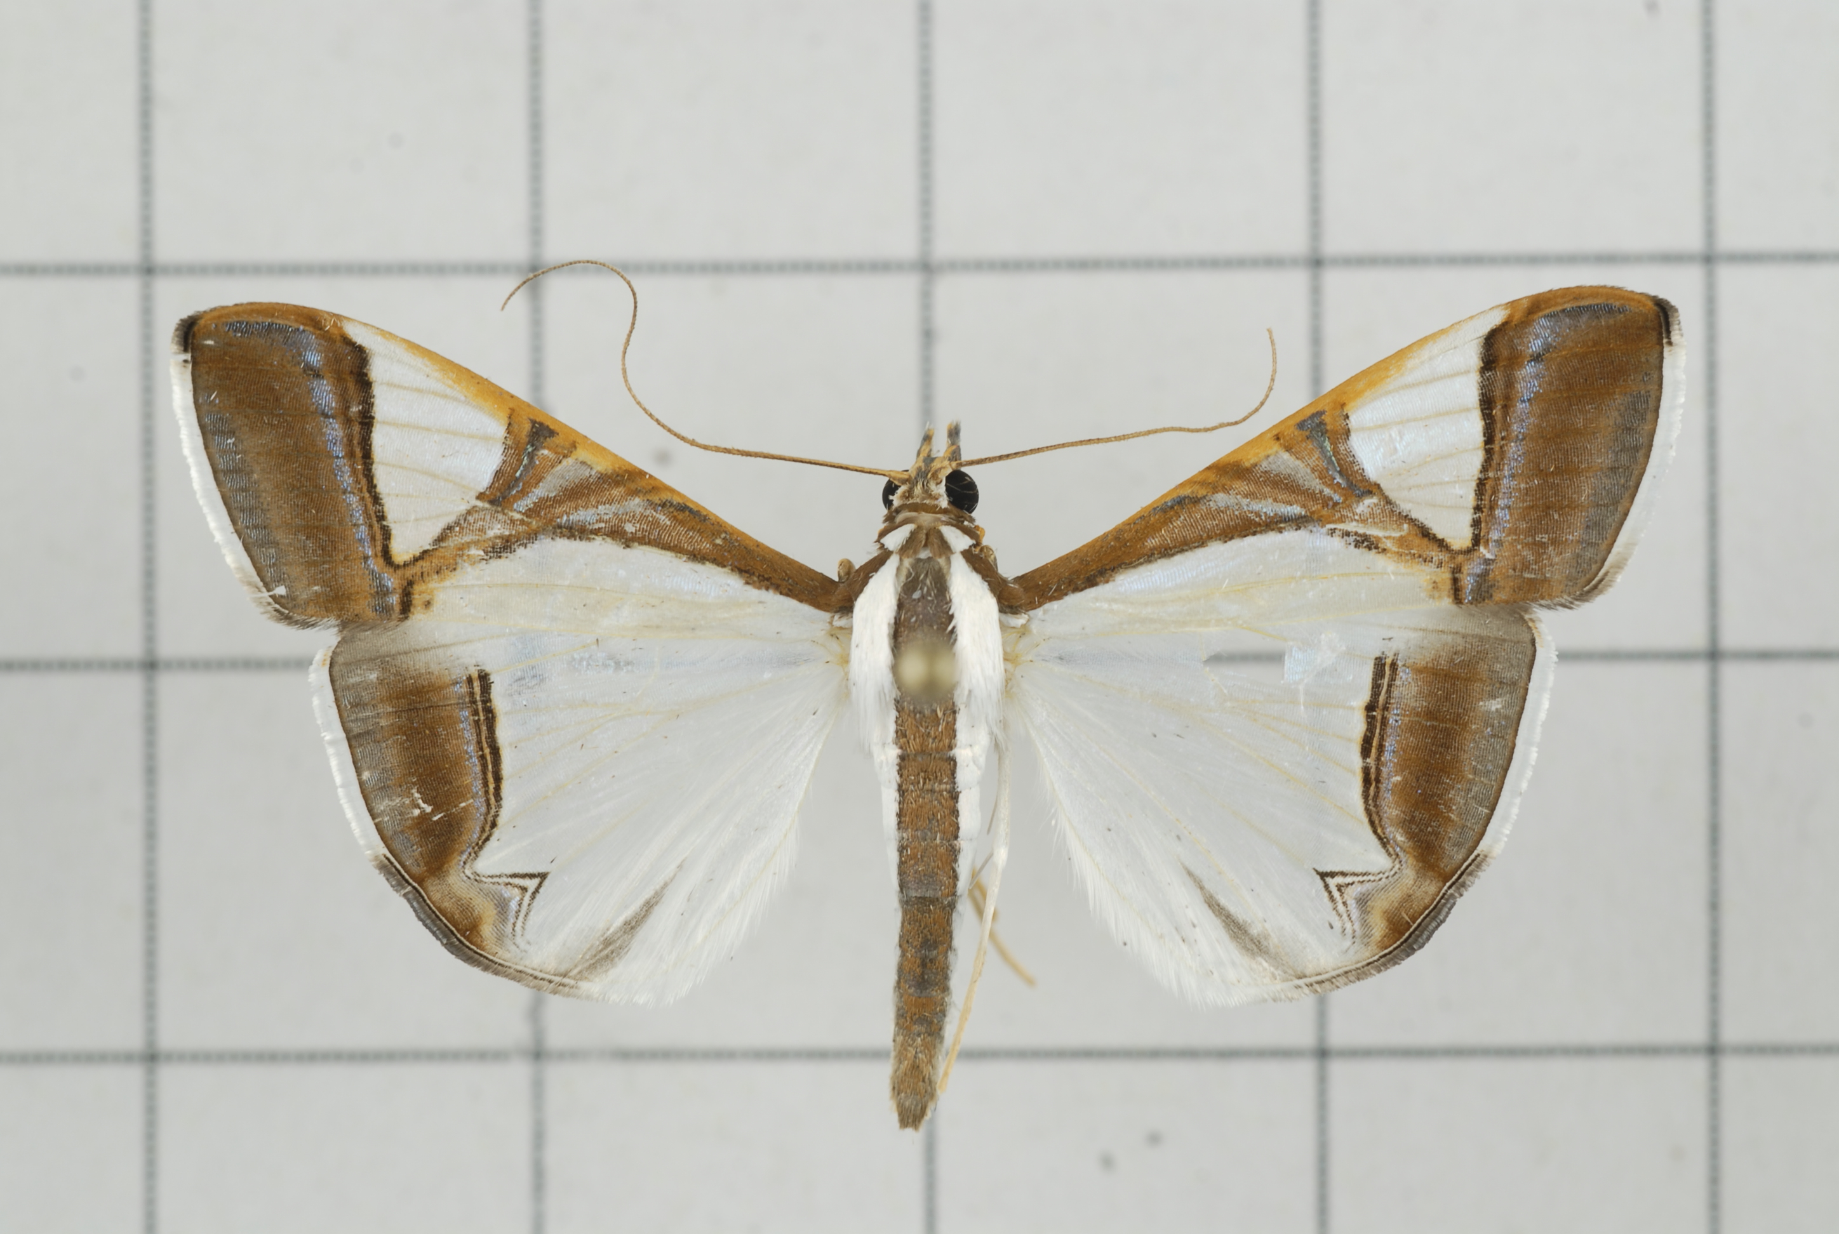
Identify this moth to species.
Agrioglypta eurytusalis
